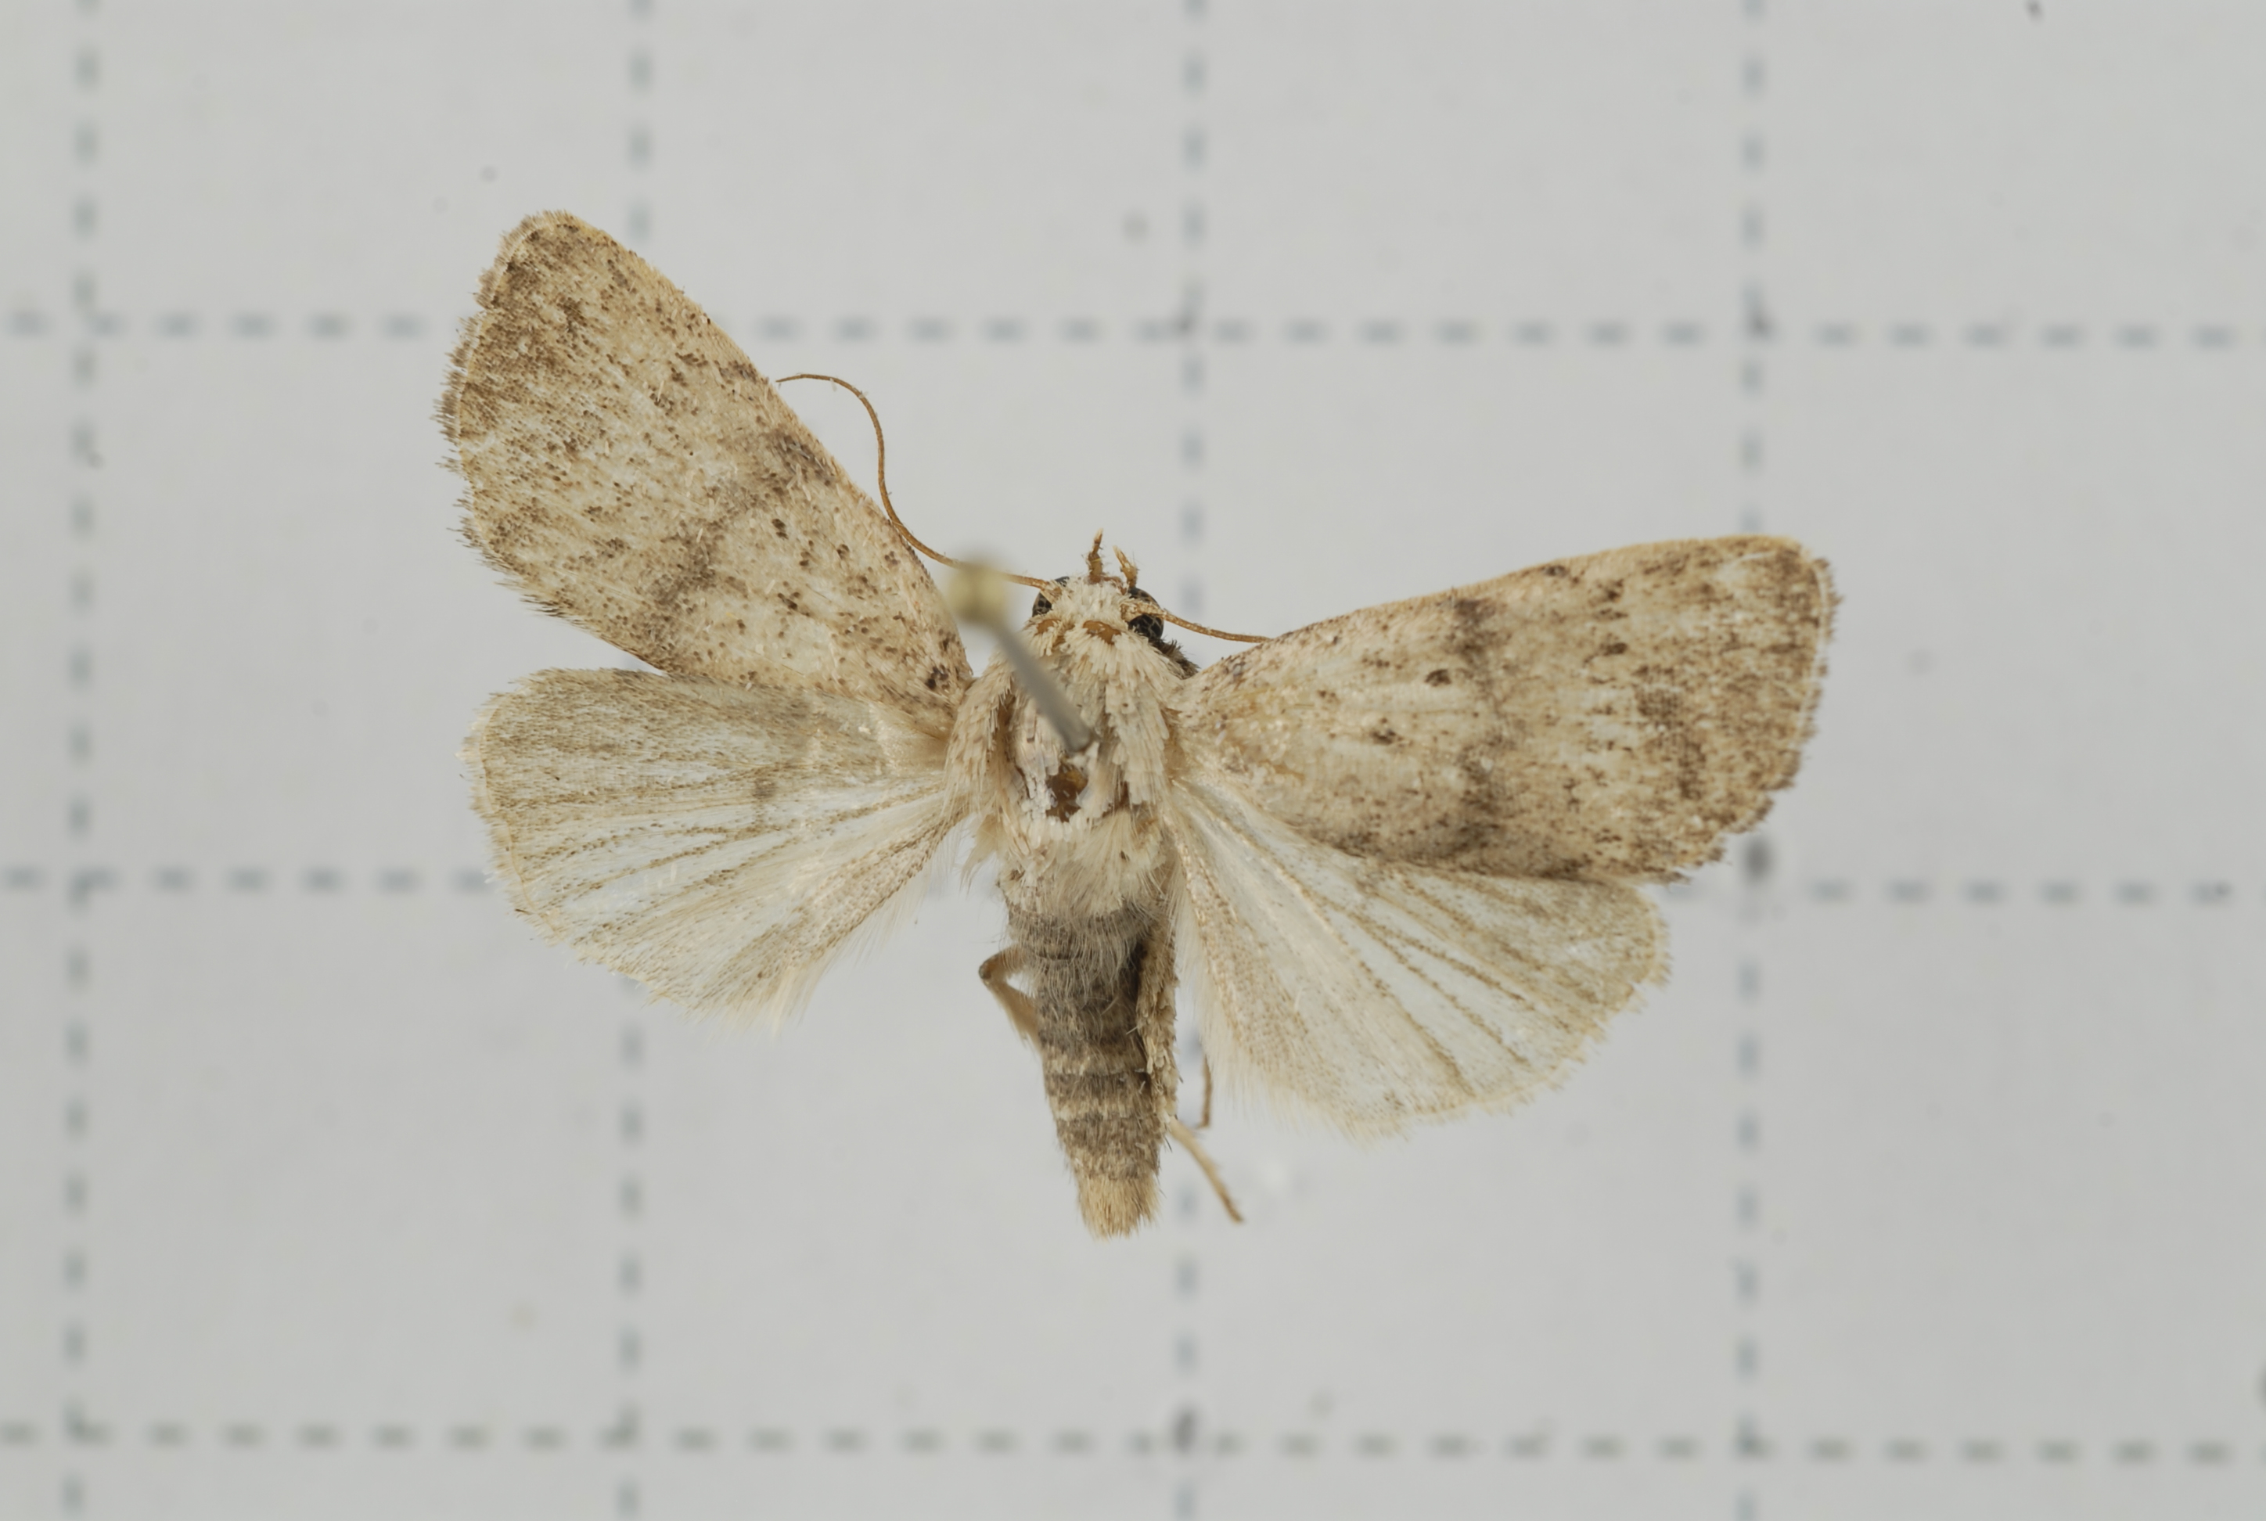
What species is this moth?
Athetis bimacula
